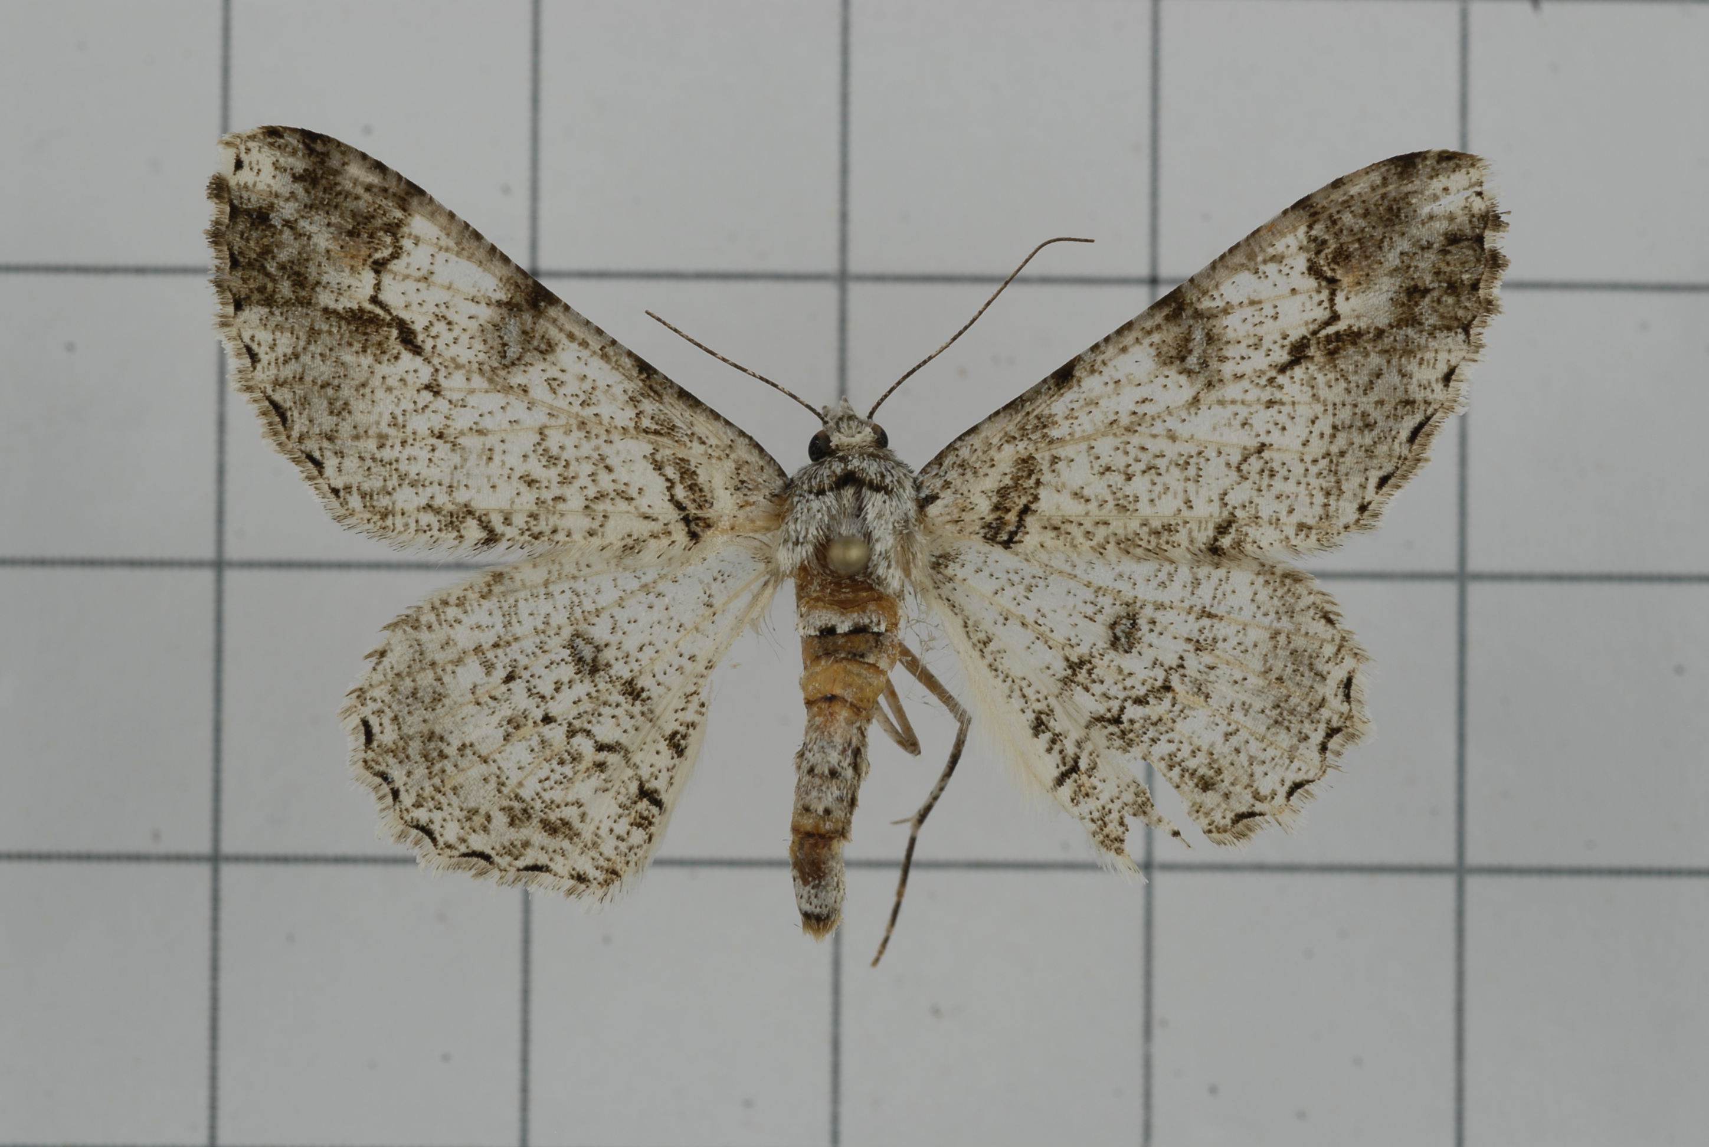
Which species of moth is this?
Cleora fraterna
